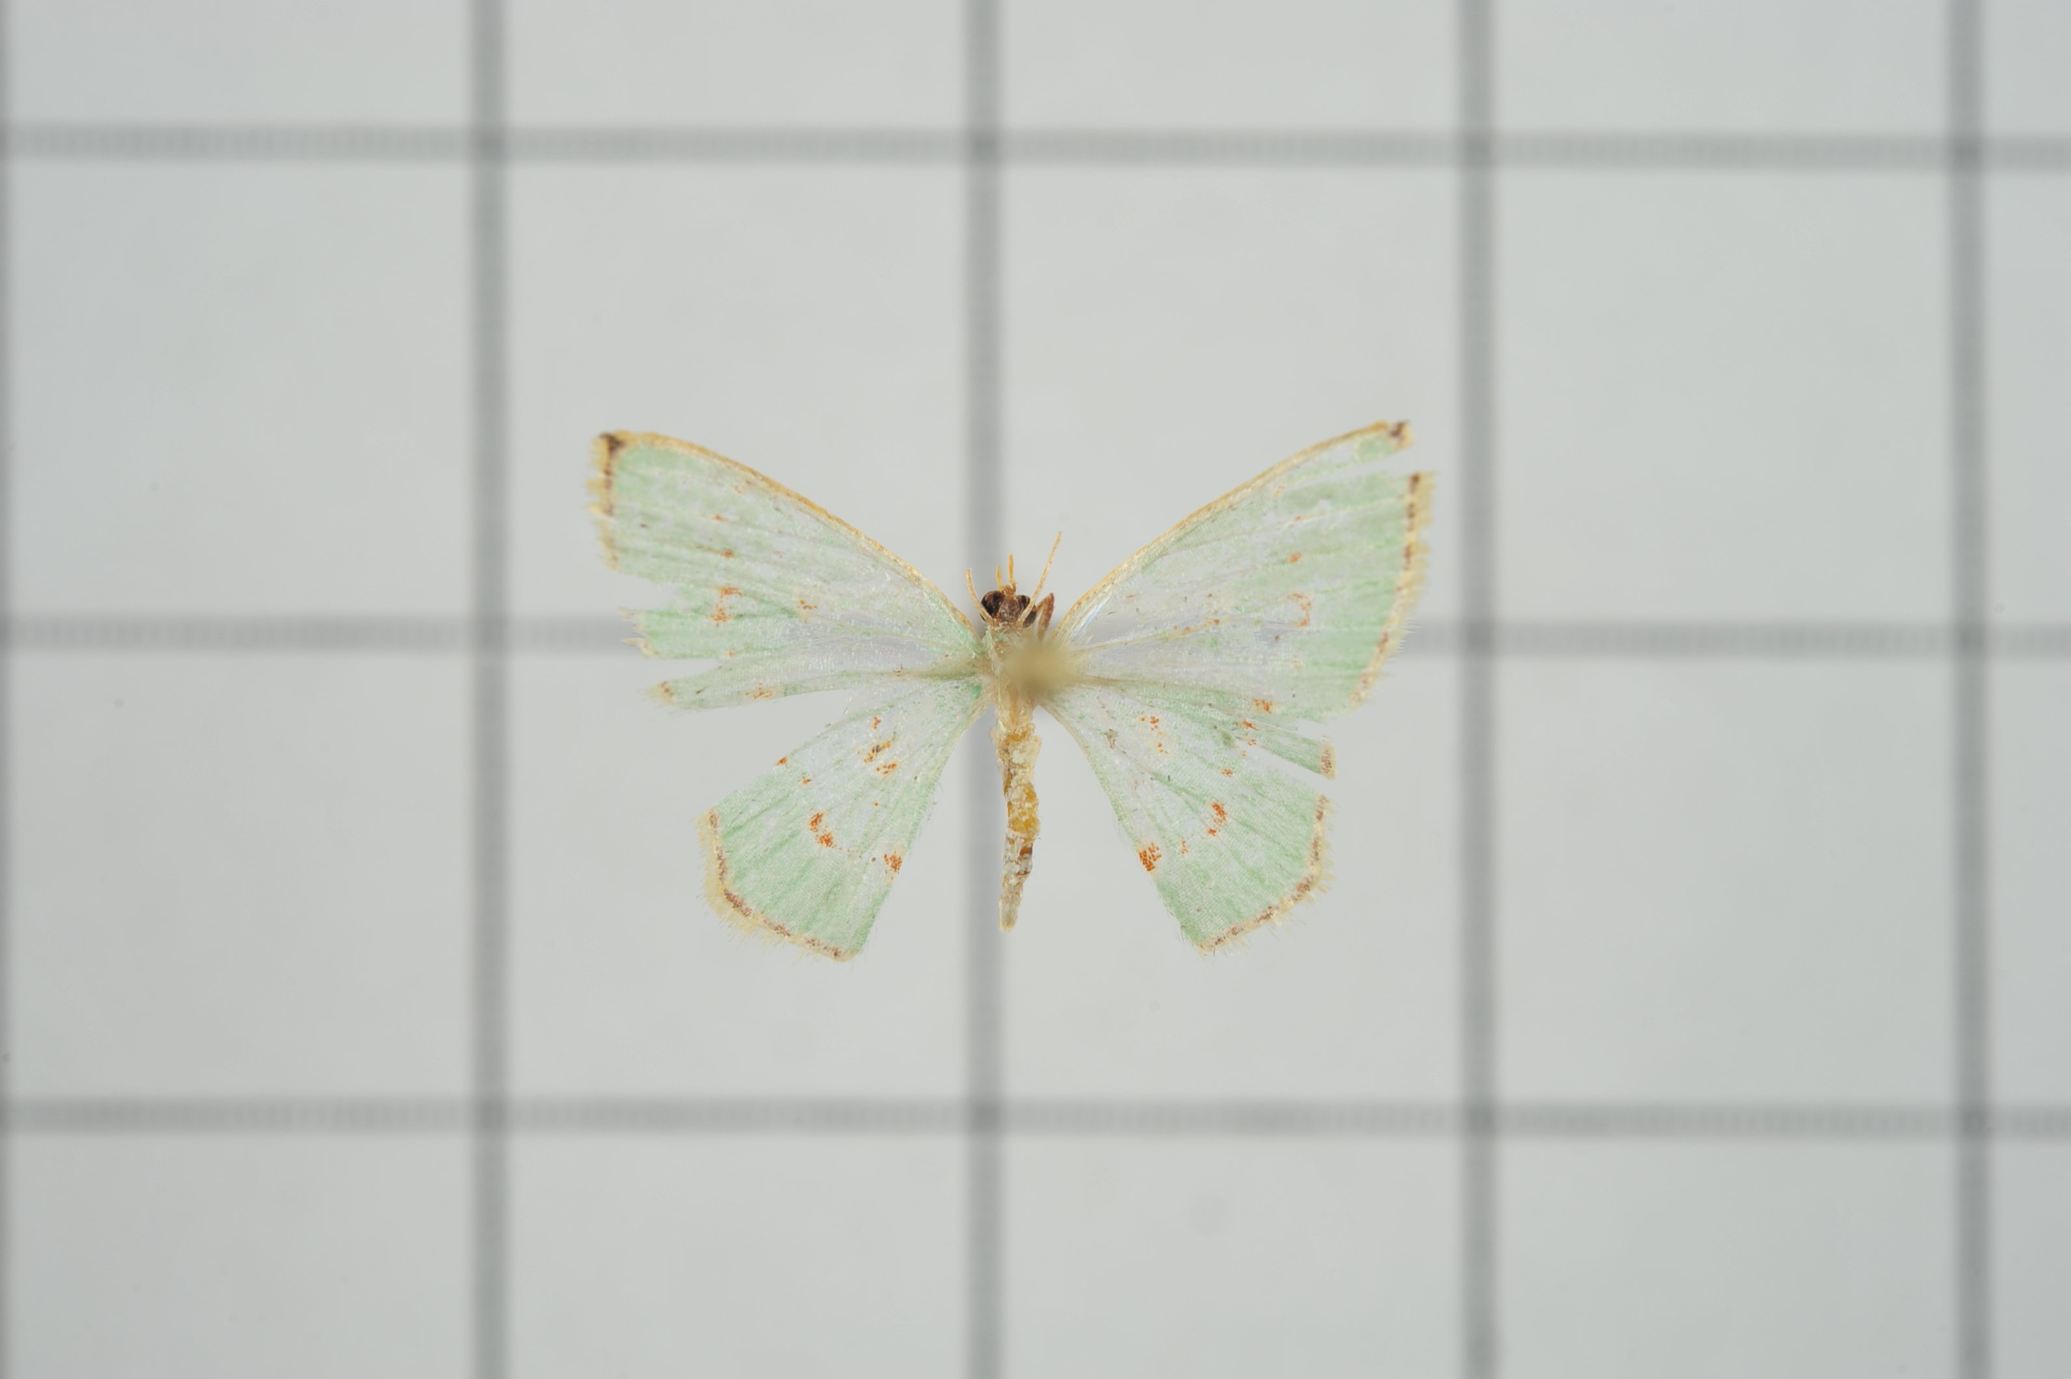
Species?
Comostola laesaria
